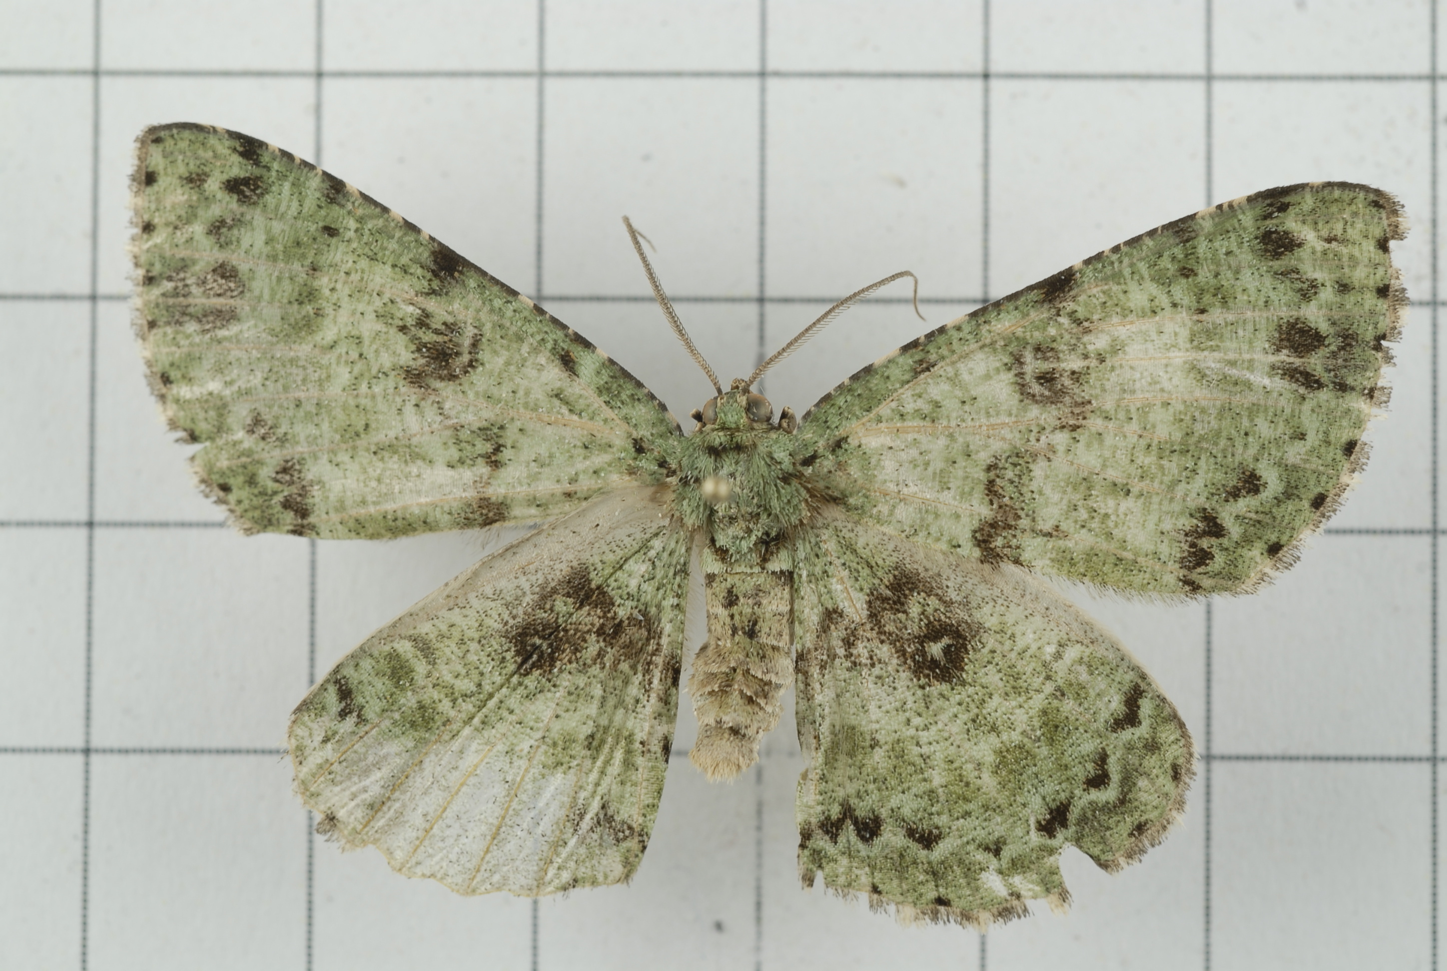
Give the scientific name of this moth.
Ophthalmitis sinensium
